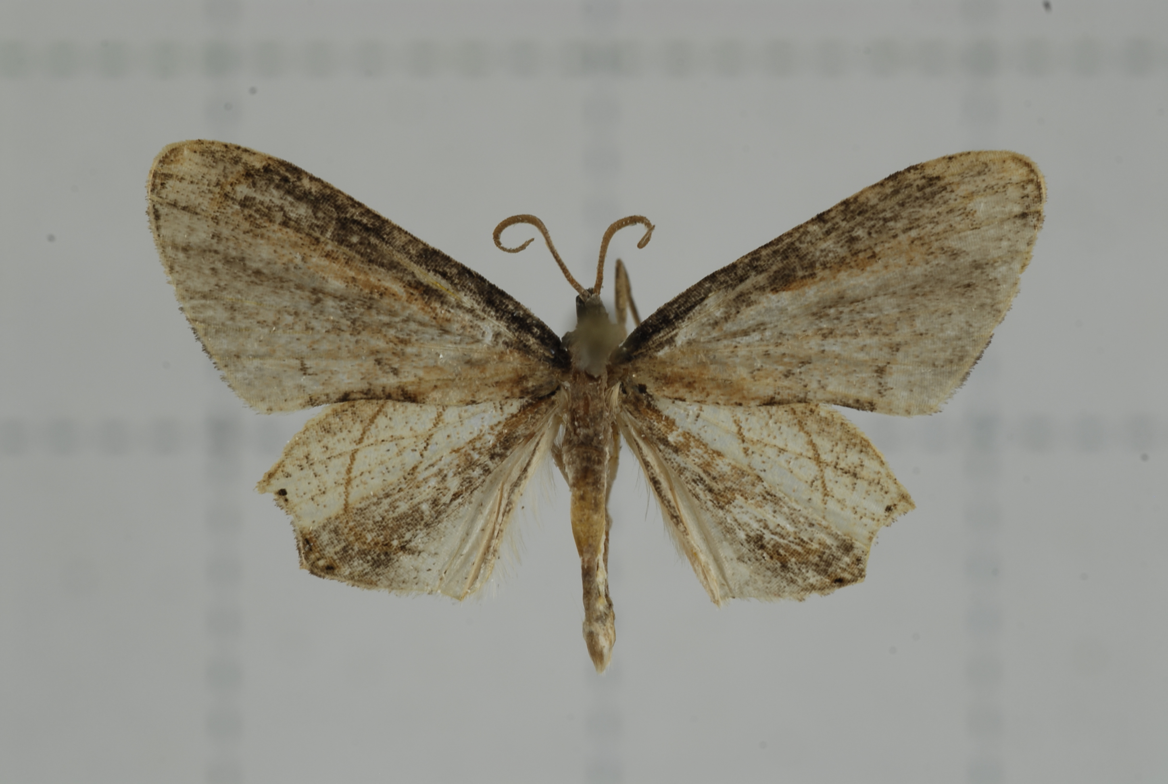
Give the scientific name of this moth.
Warreniplema fumicosta
